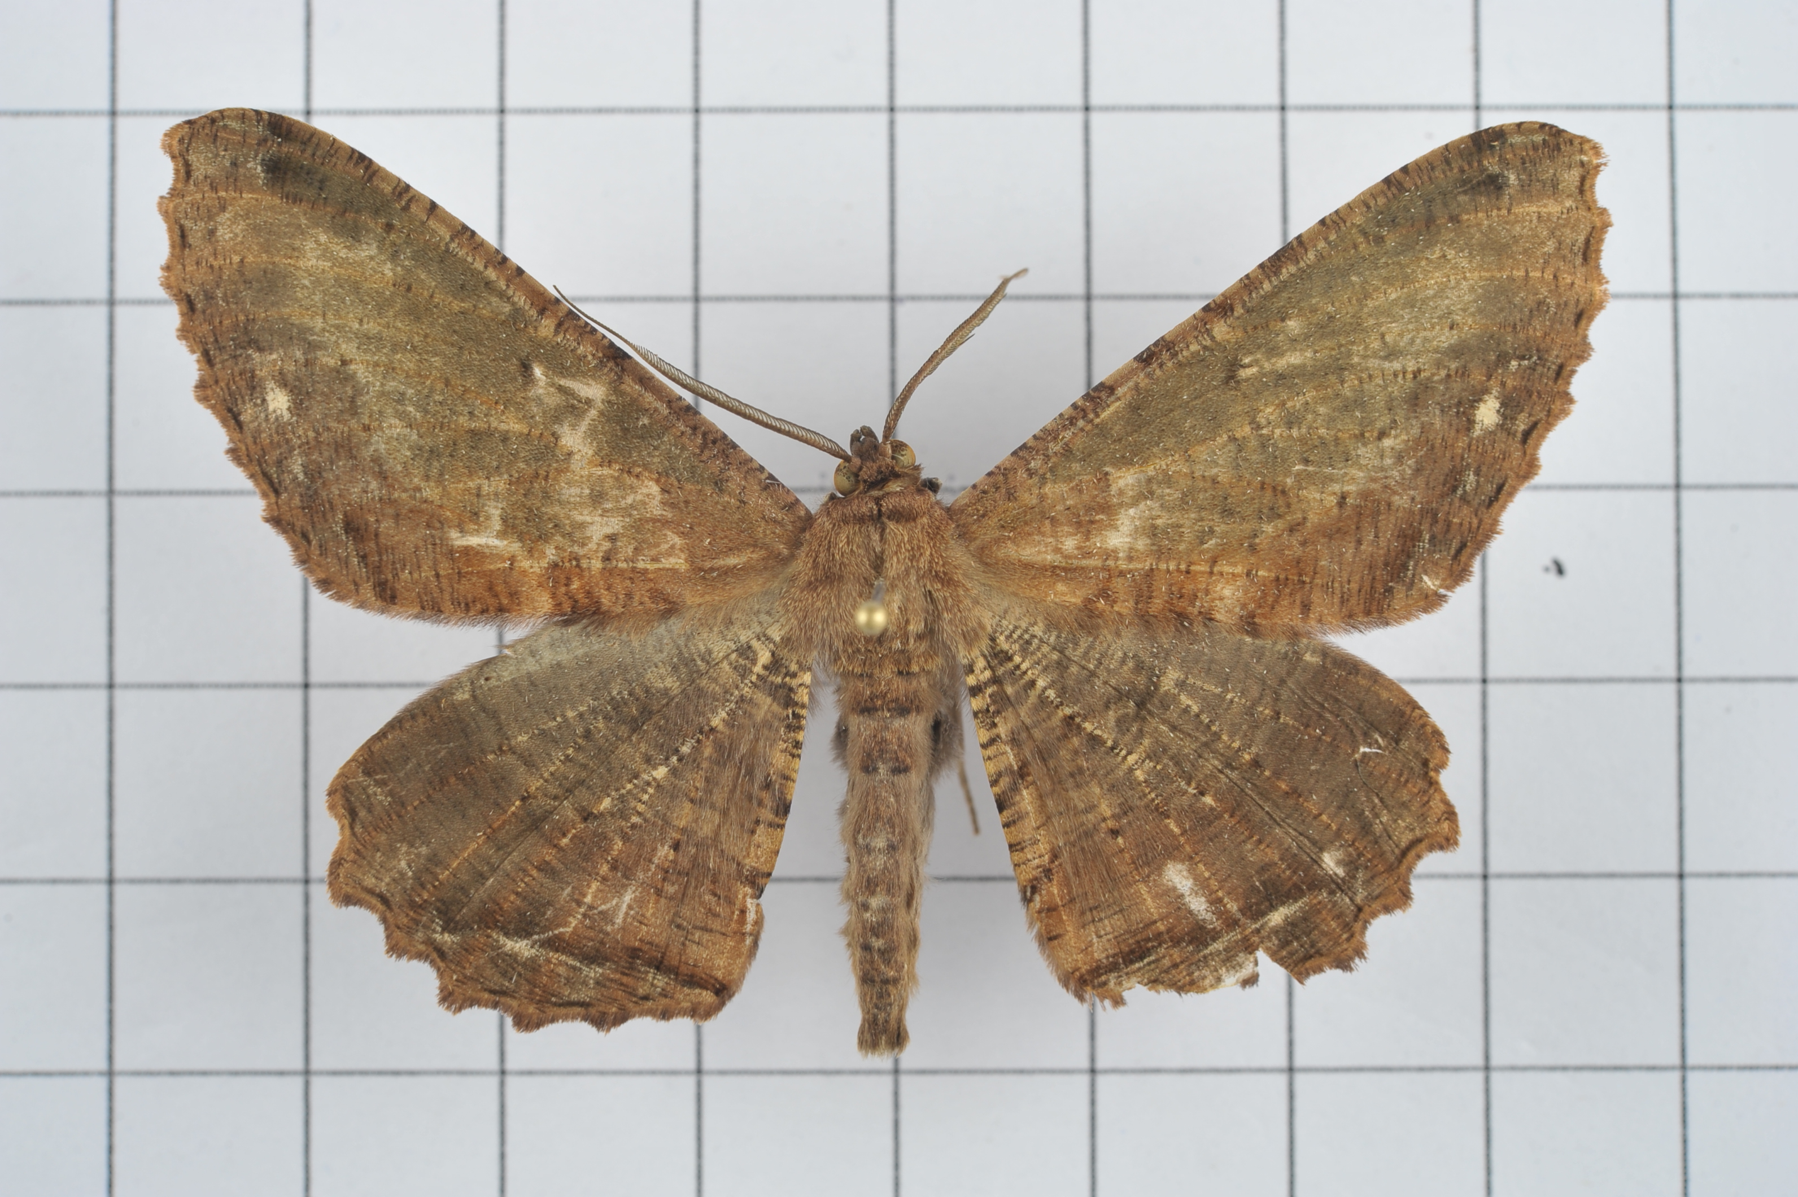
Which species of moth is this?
Chorodna creataria
